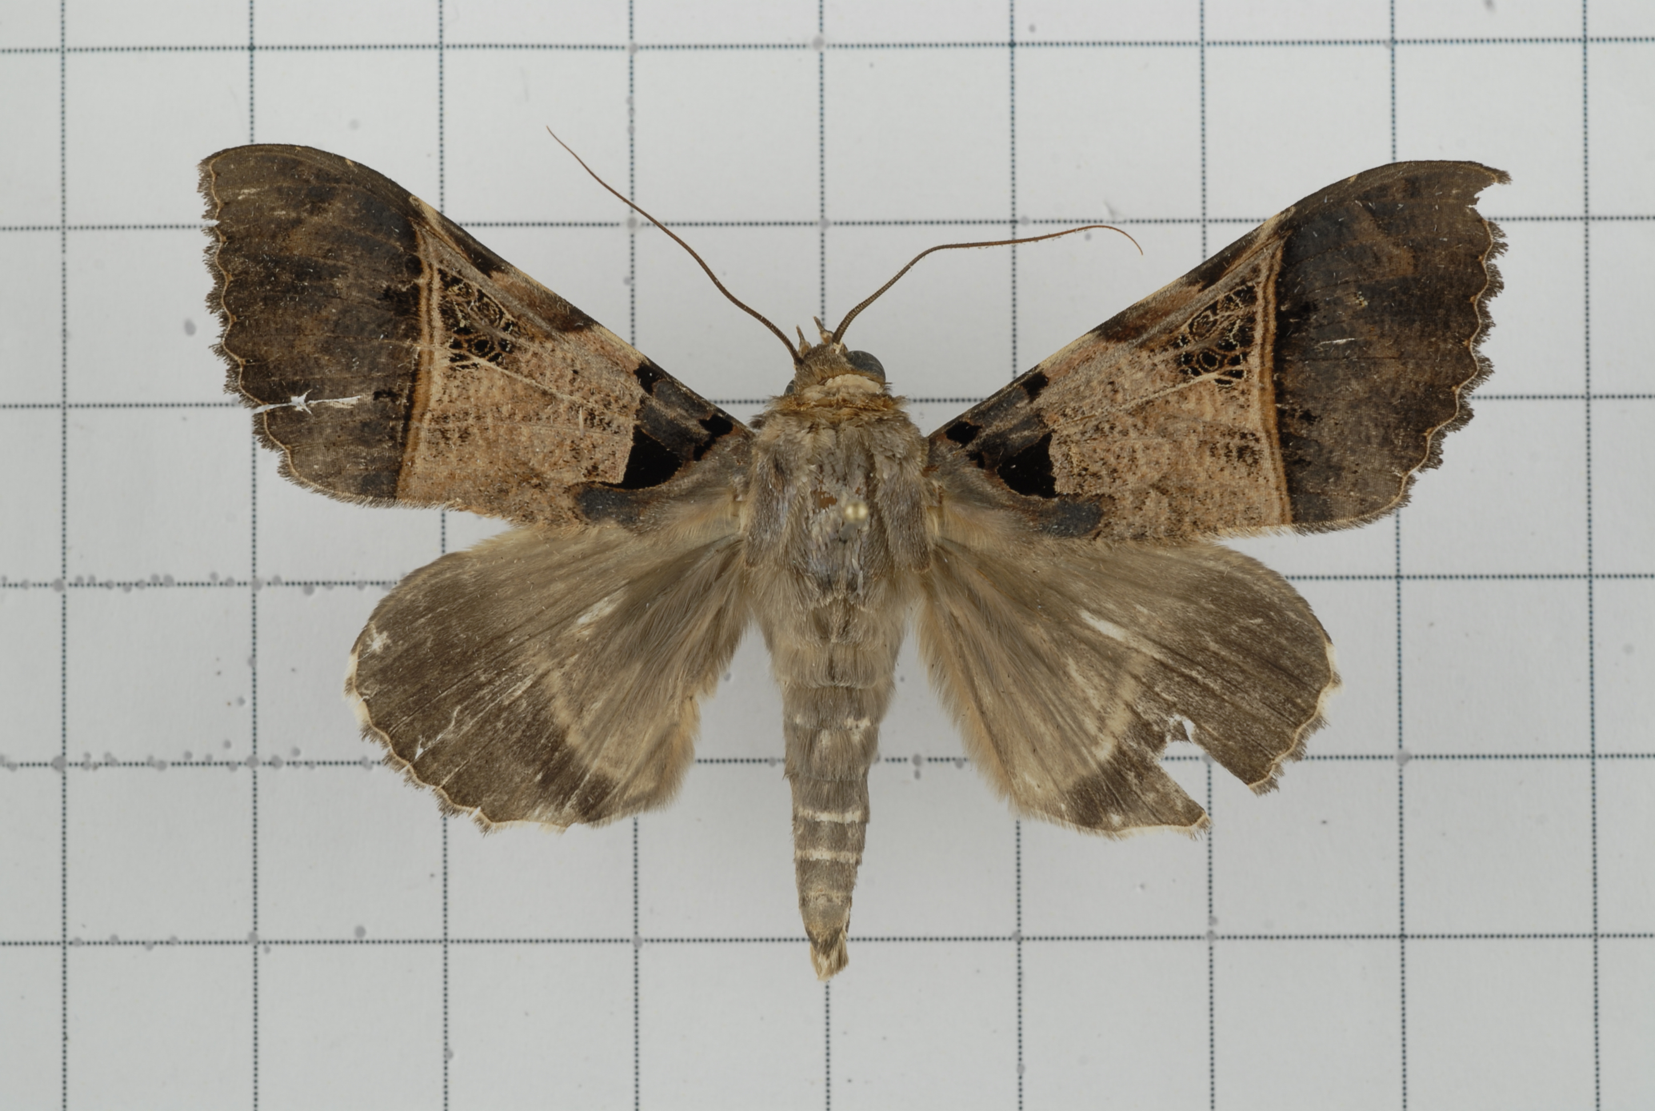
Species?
Serrodes campana
